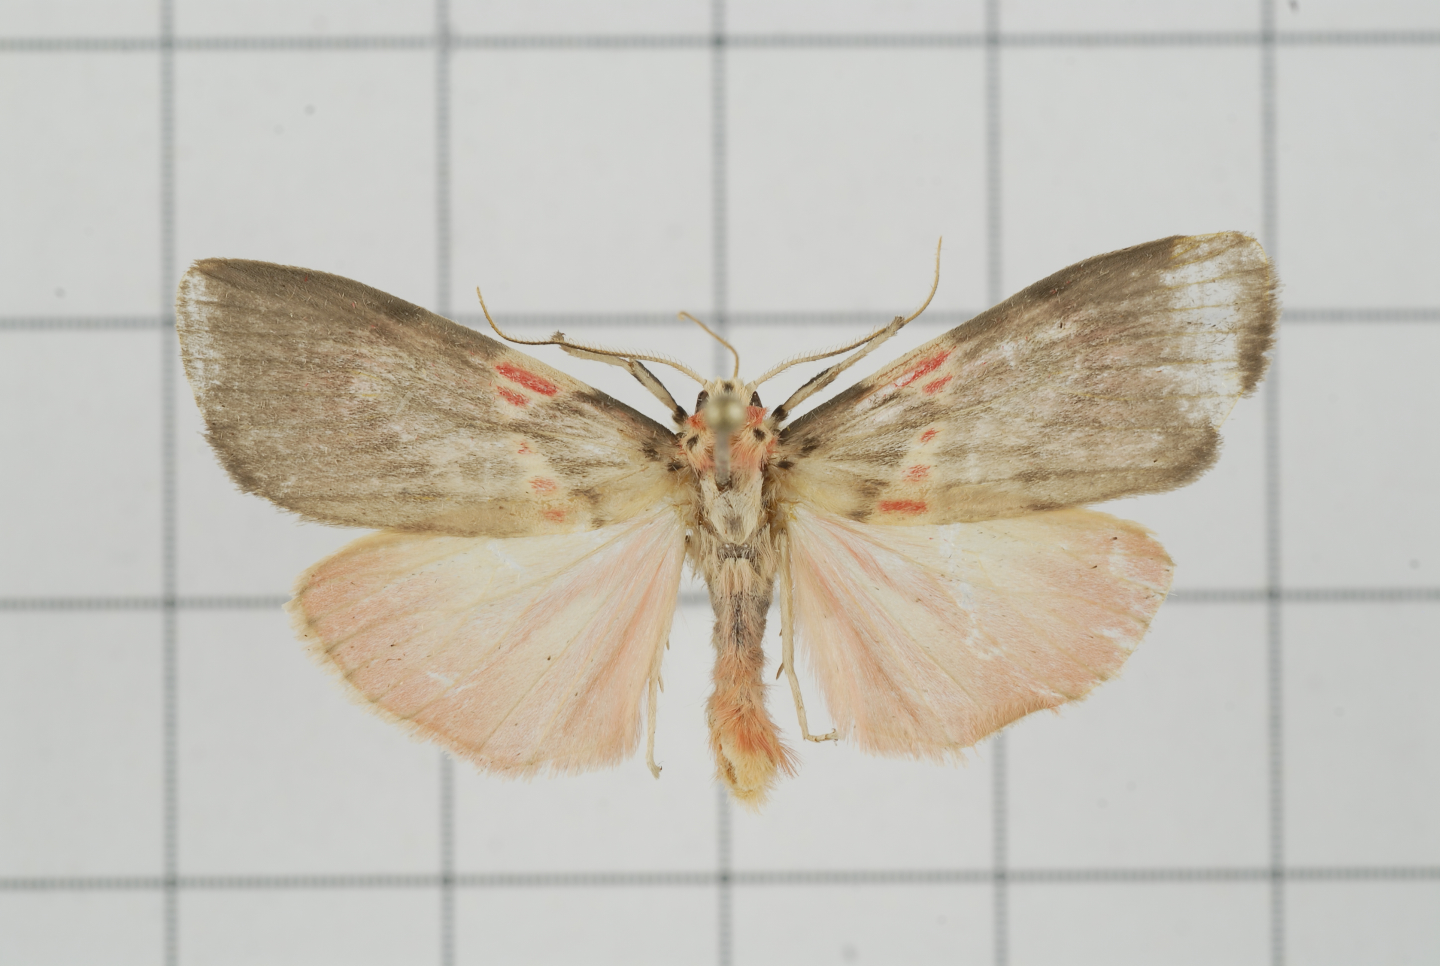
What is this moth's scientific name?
Barsine fuscozonata
